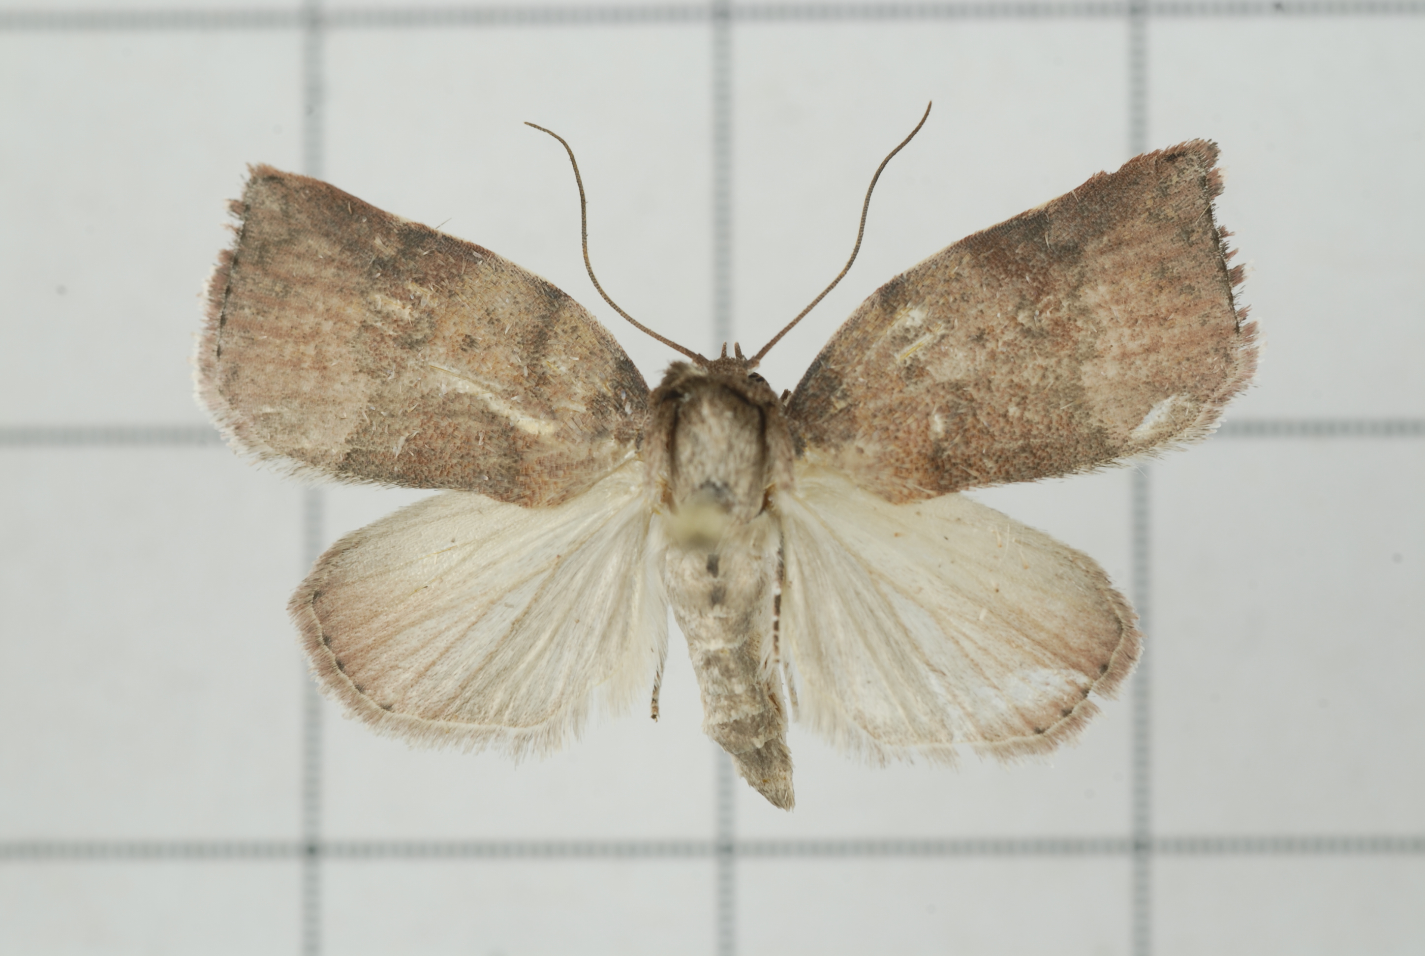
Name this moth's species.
Beara tortriciformis
